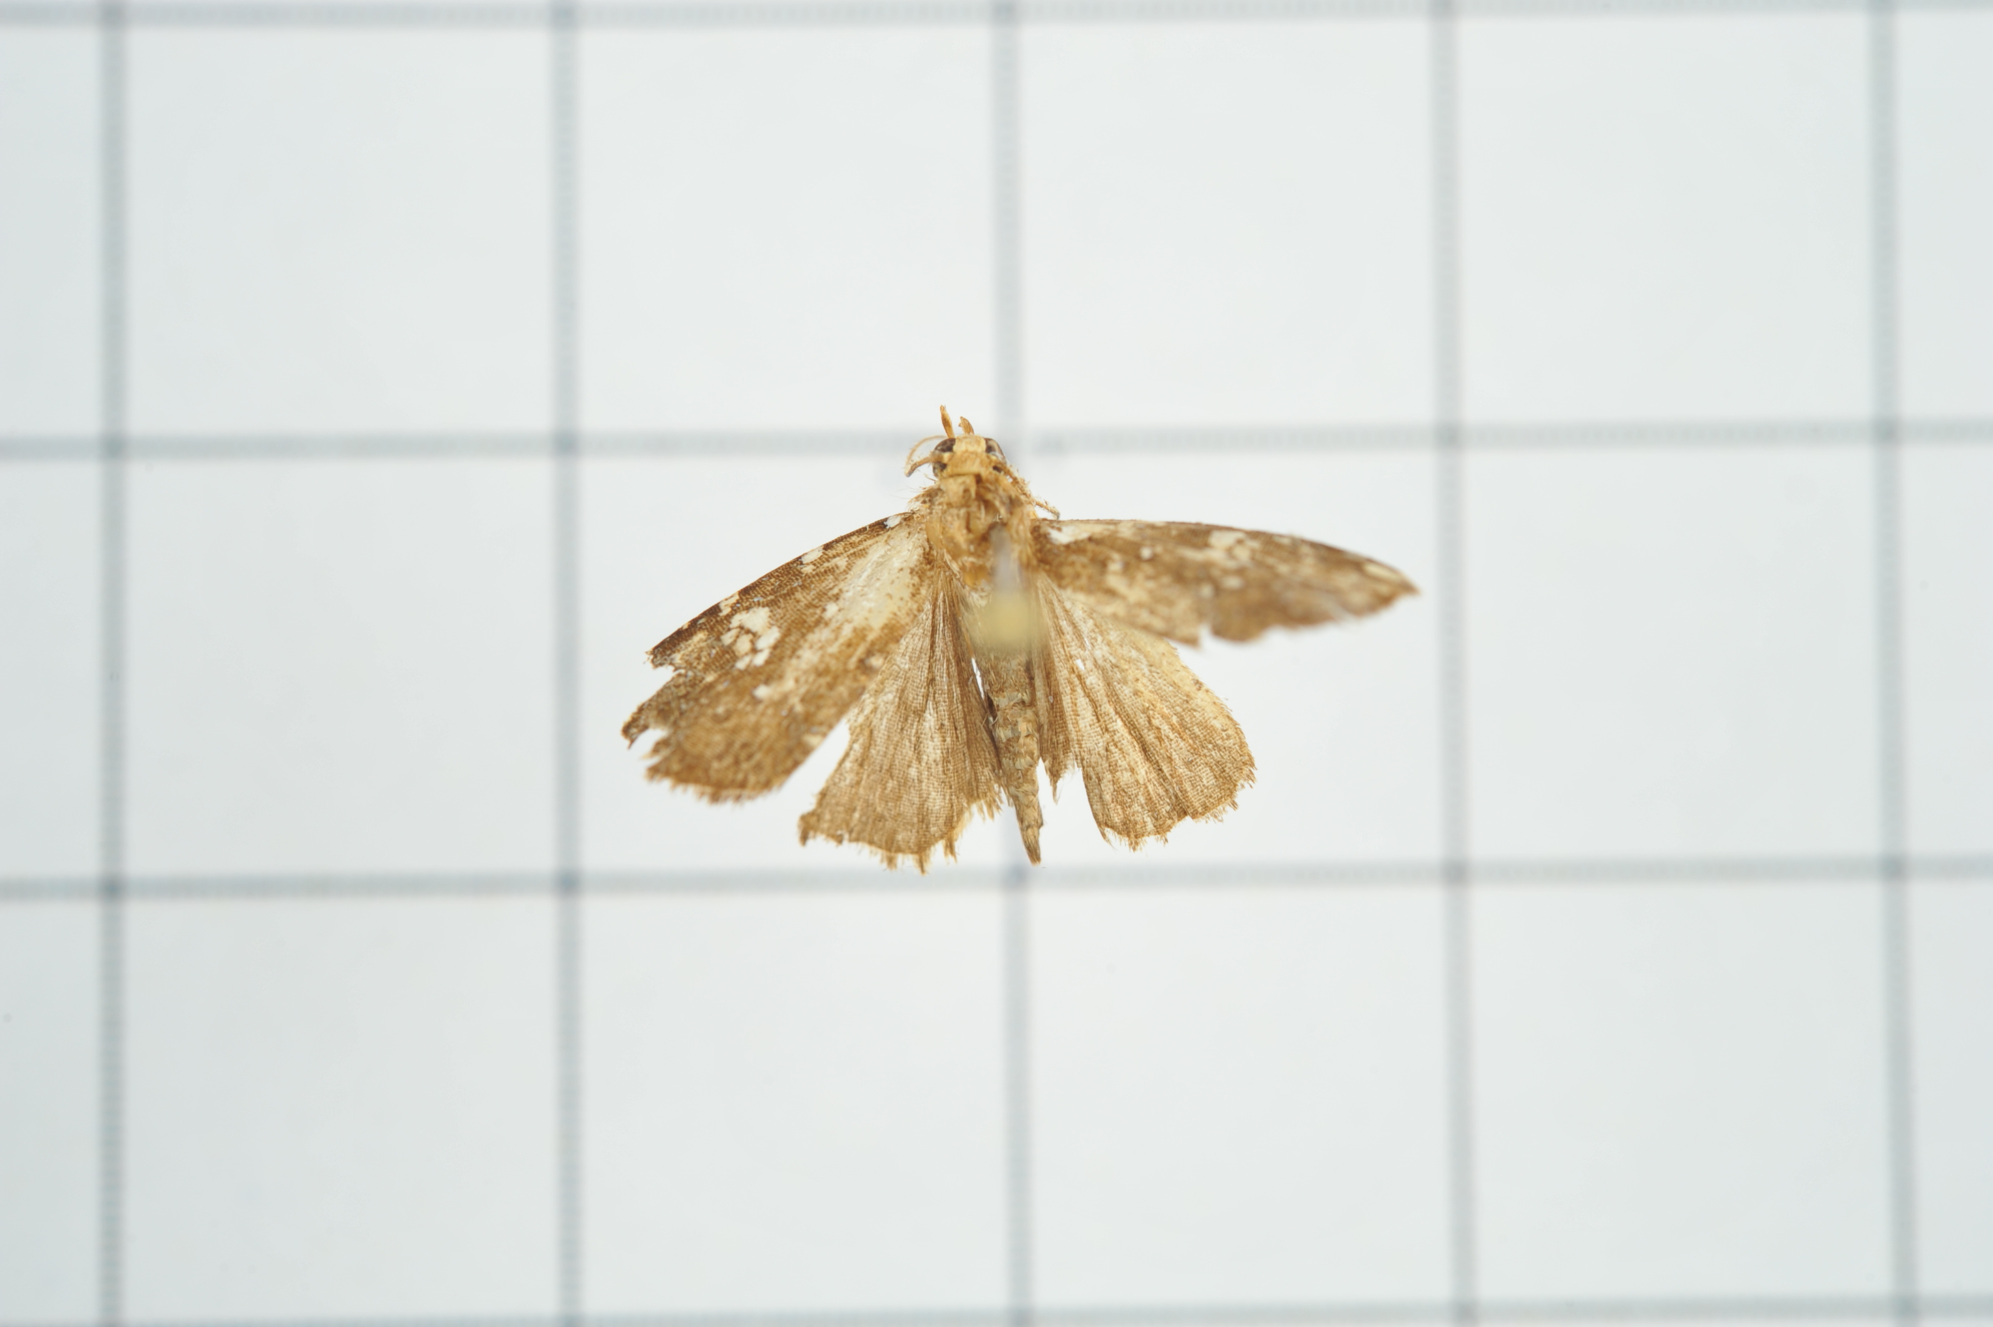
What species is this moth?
Rivula niveipuncta
